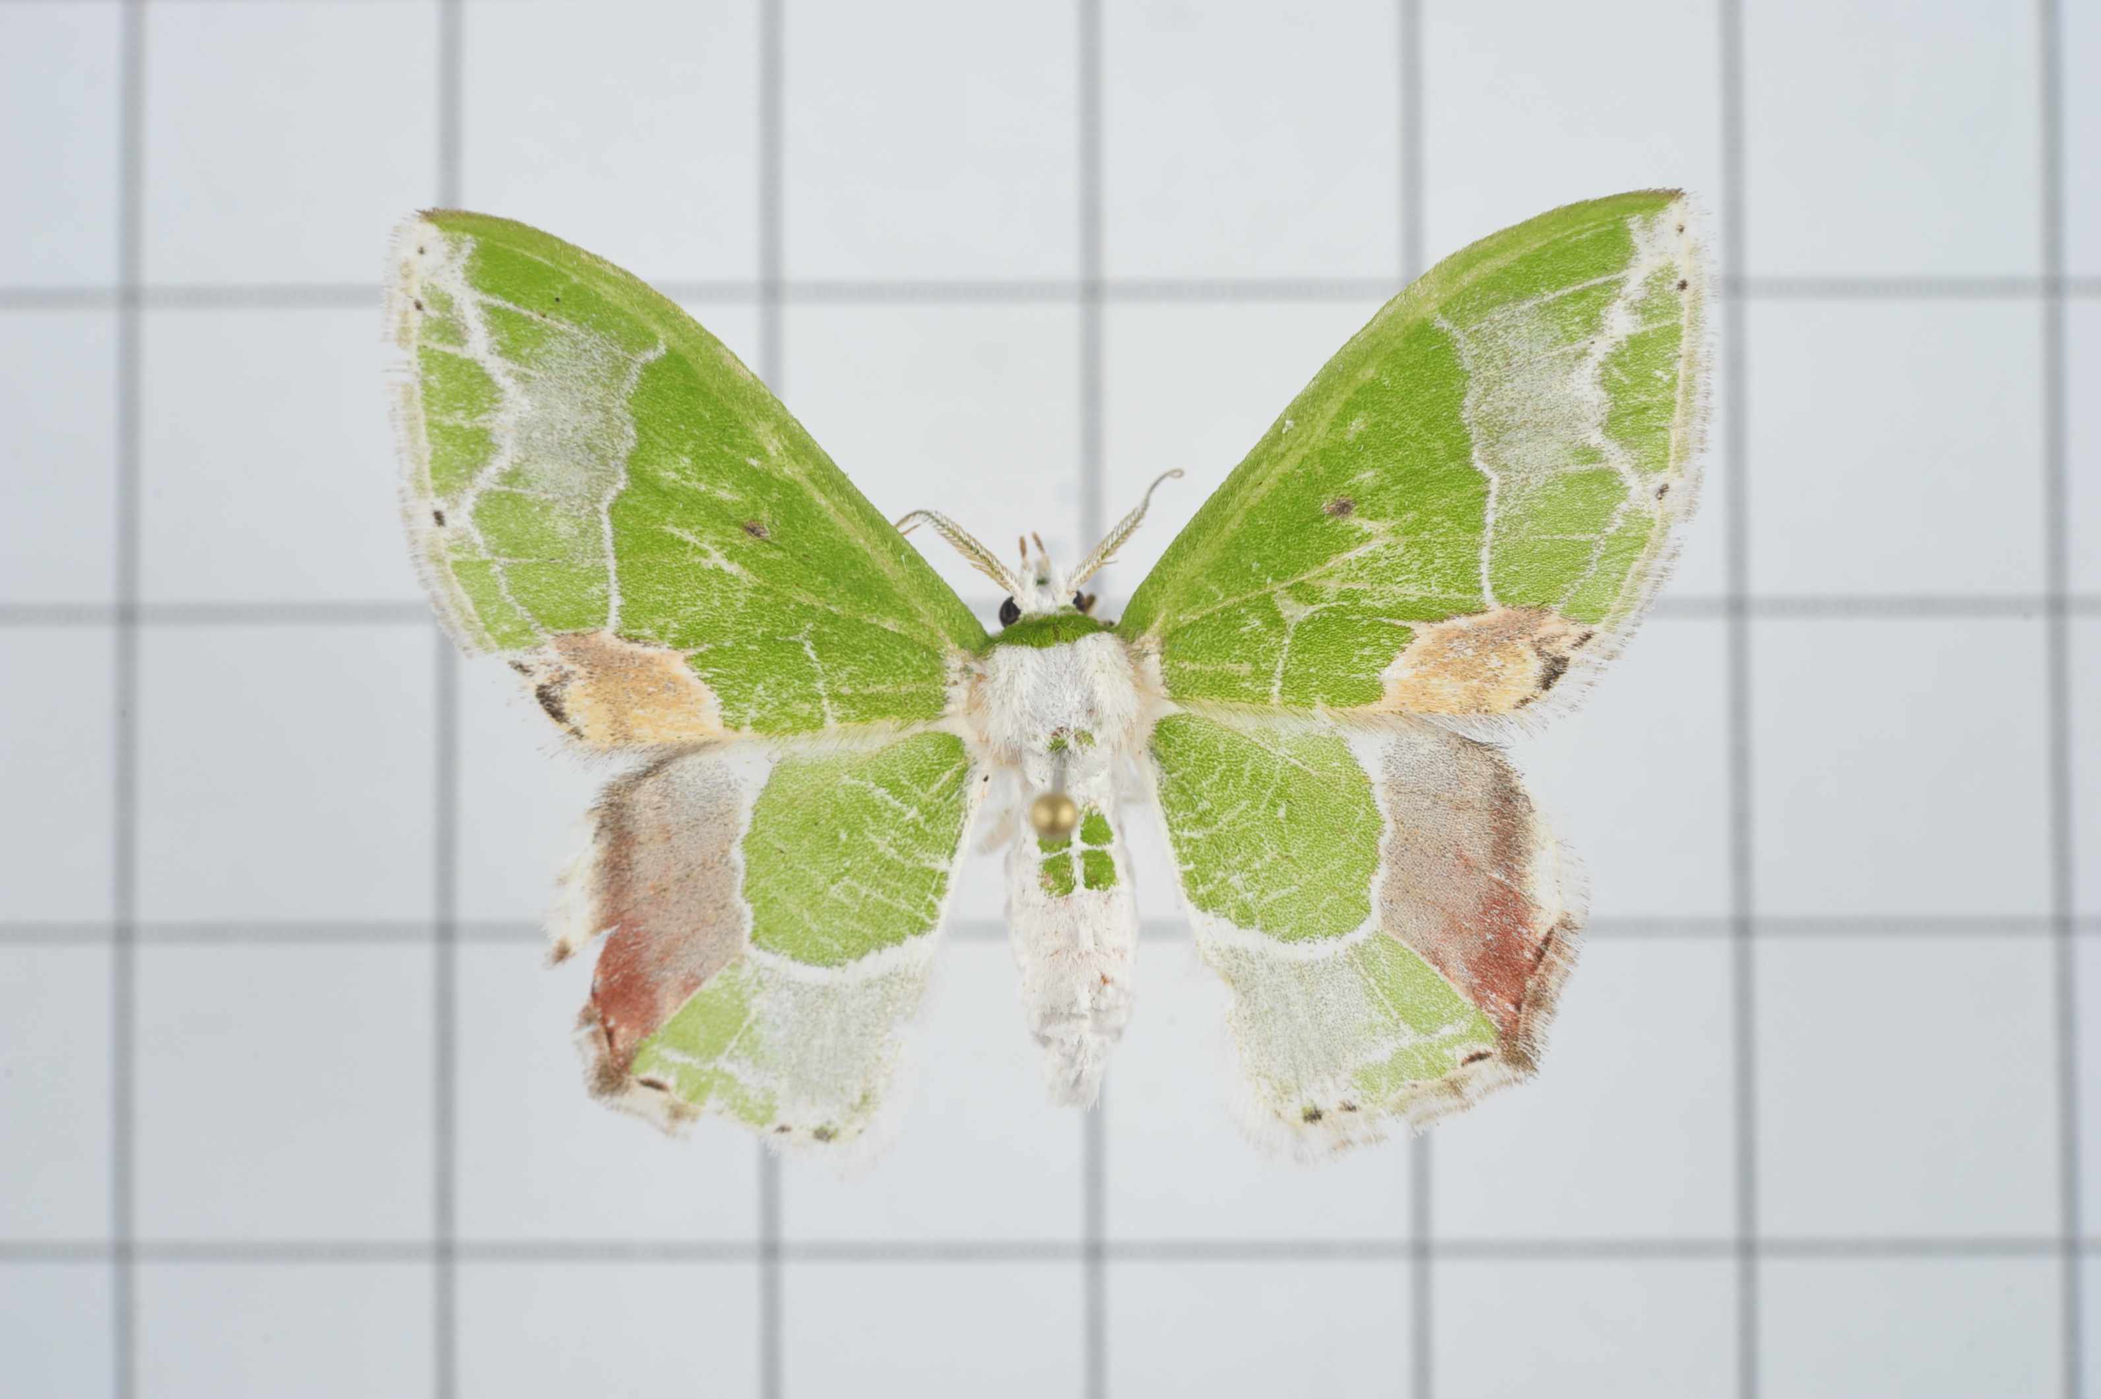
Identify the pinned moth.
Protuliocnemis partita
